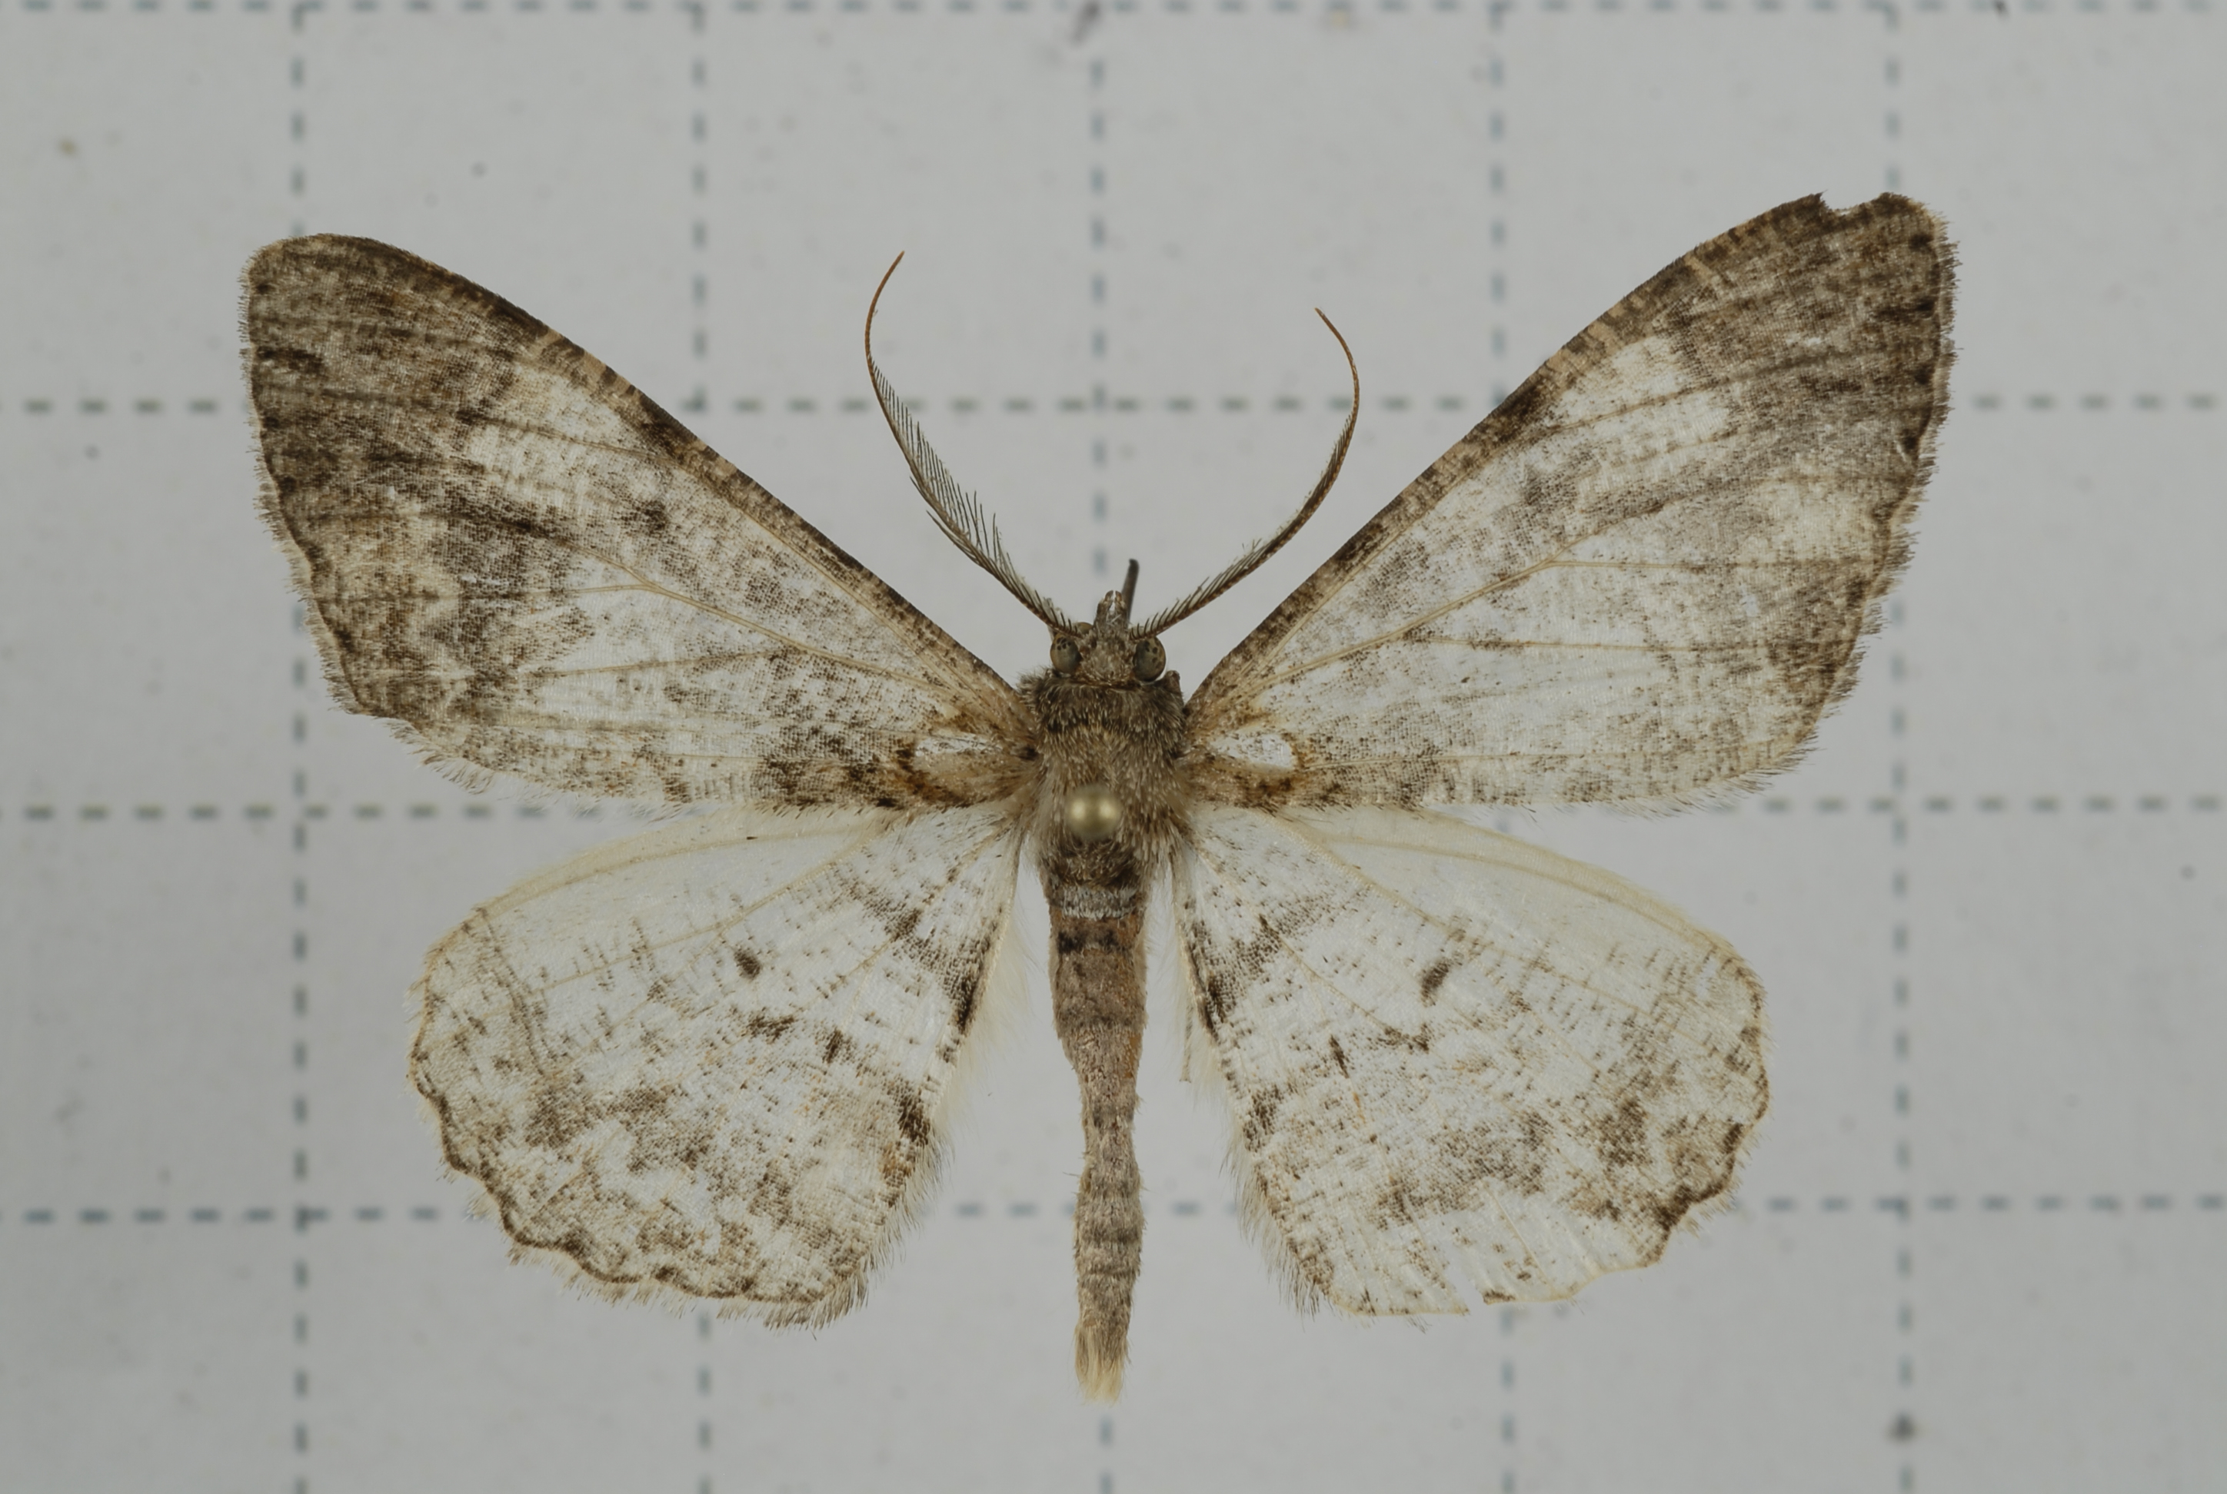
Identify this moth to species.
Alcis admissaria undularia
